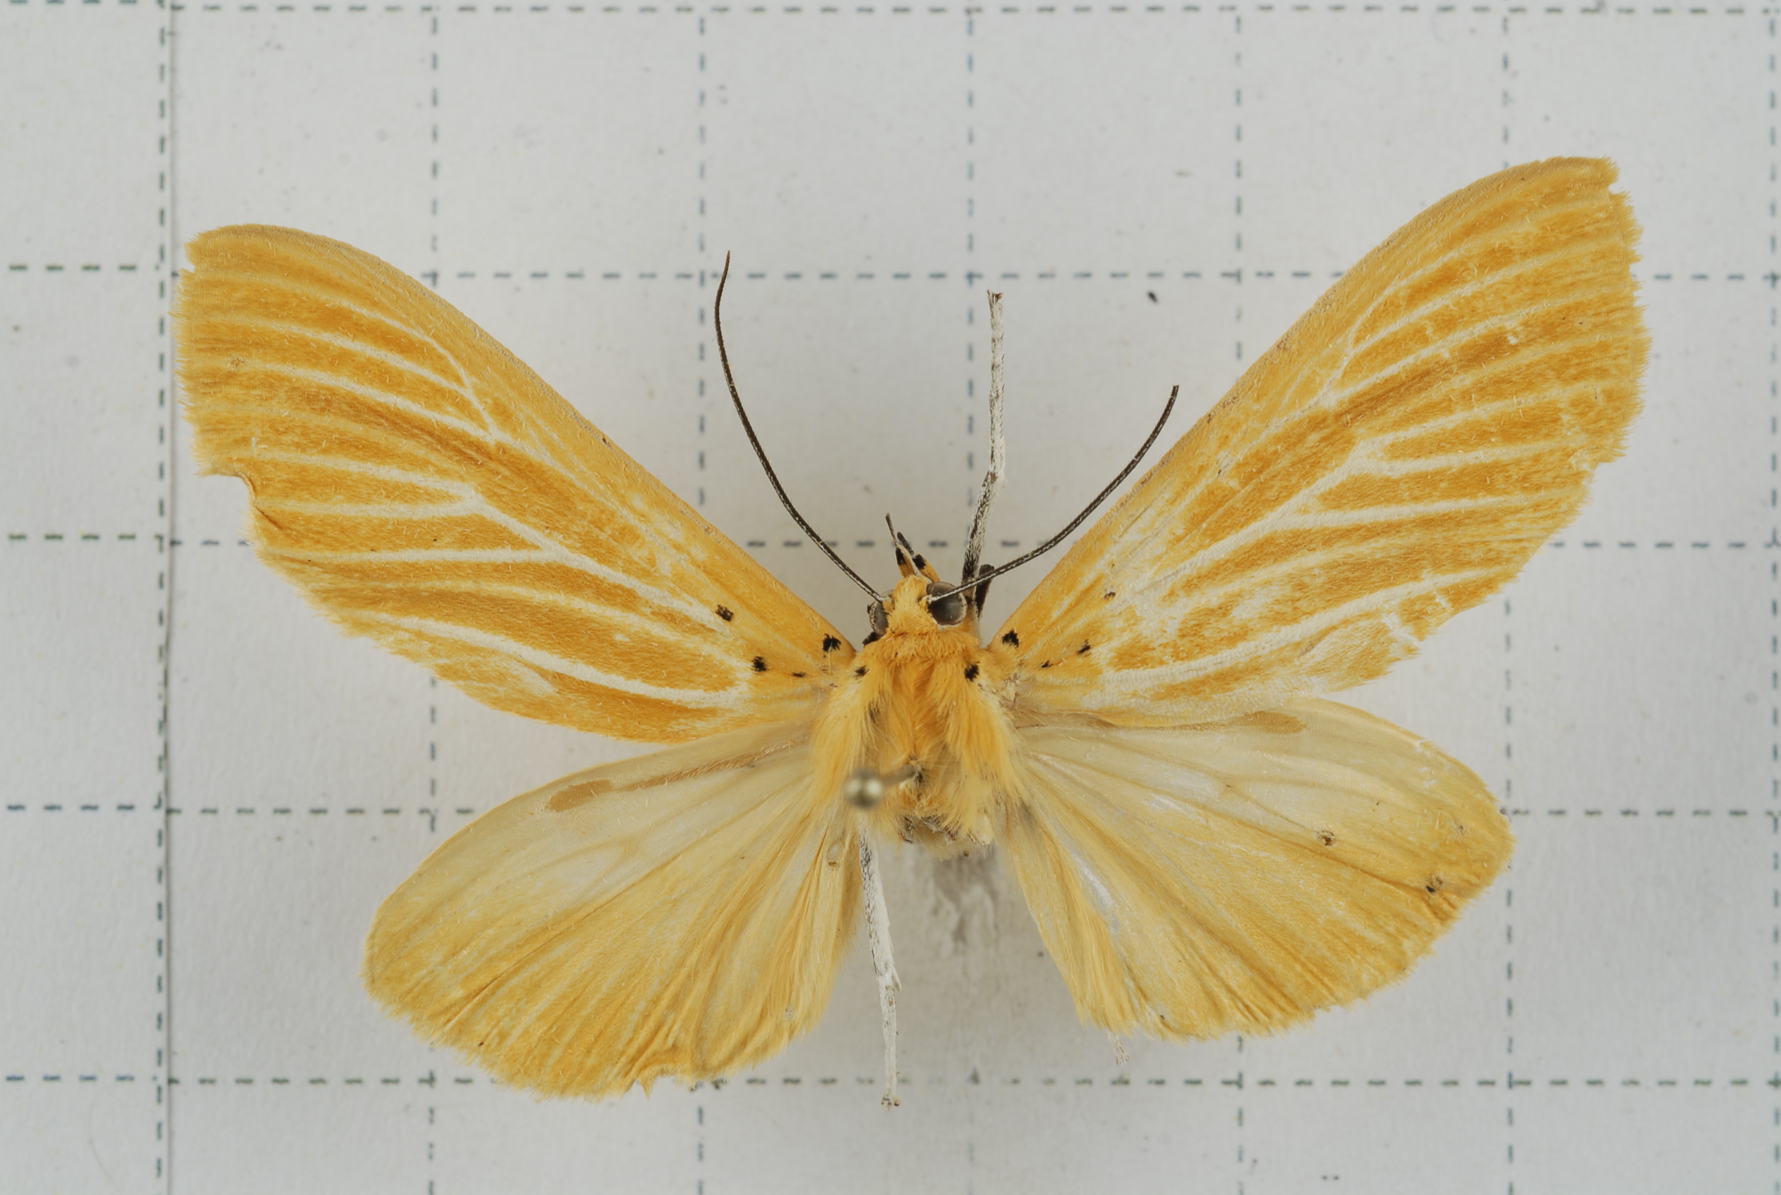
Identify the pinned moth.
Asota egens confinis
